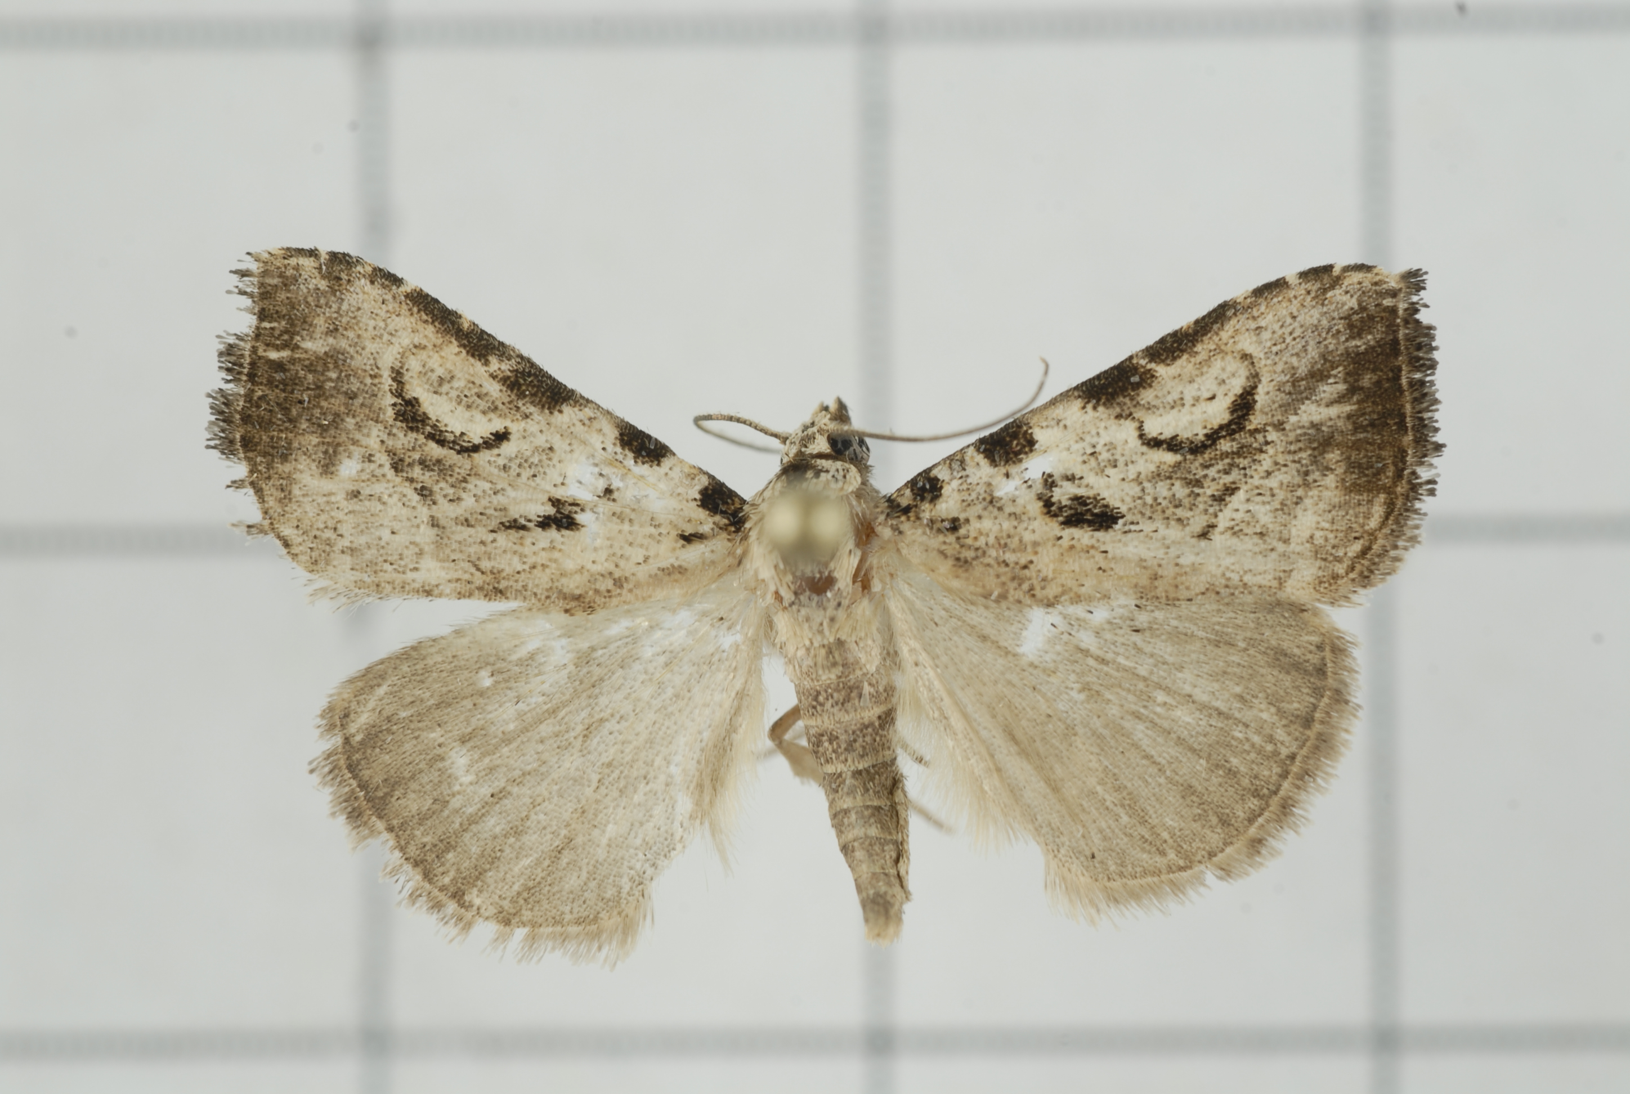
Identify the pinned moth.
Oglasa retracta
